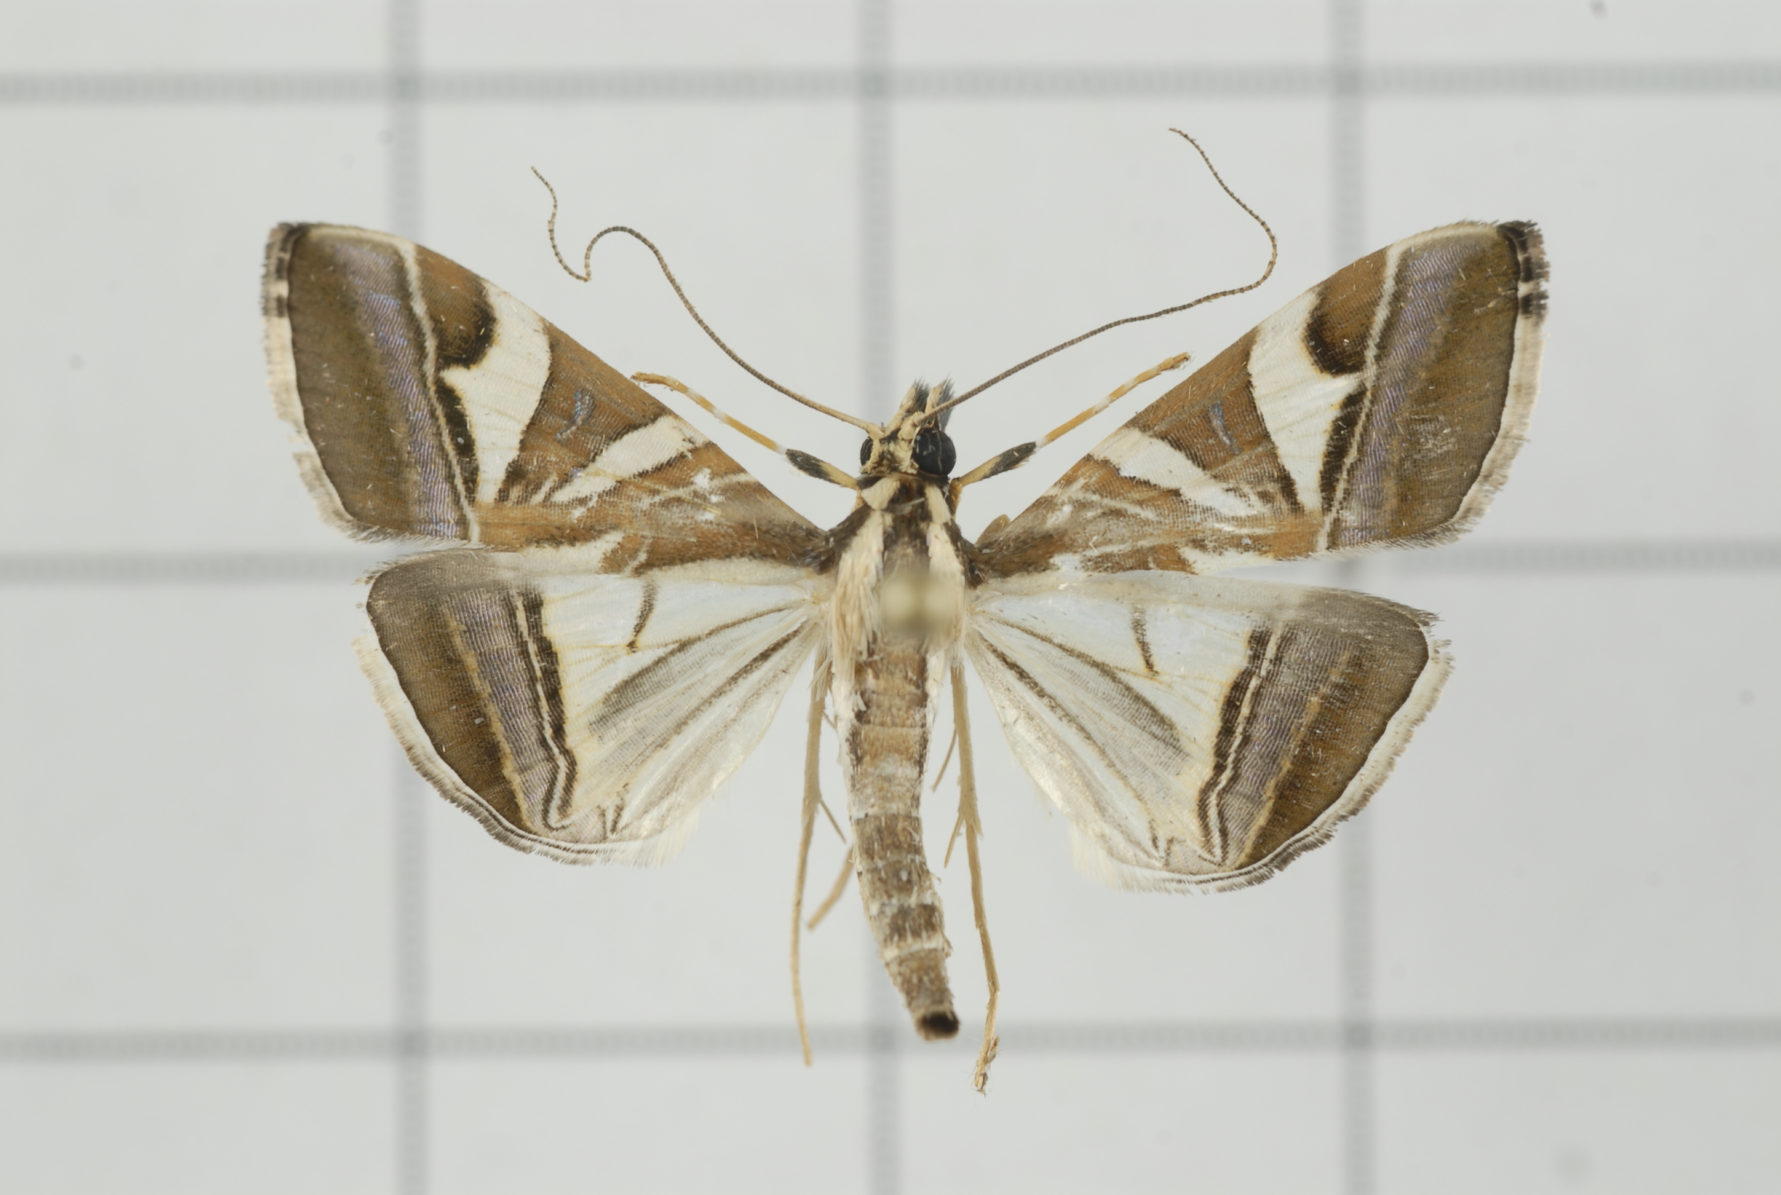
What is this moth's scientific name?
Agrioglypta itysalis
